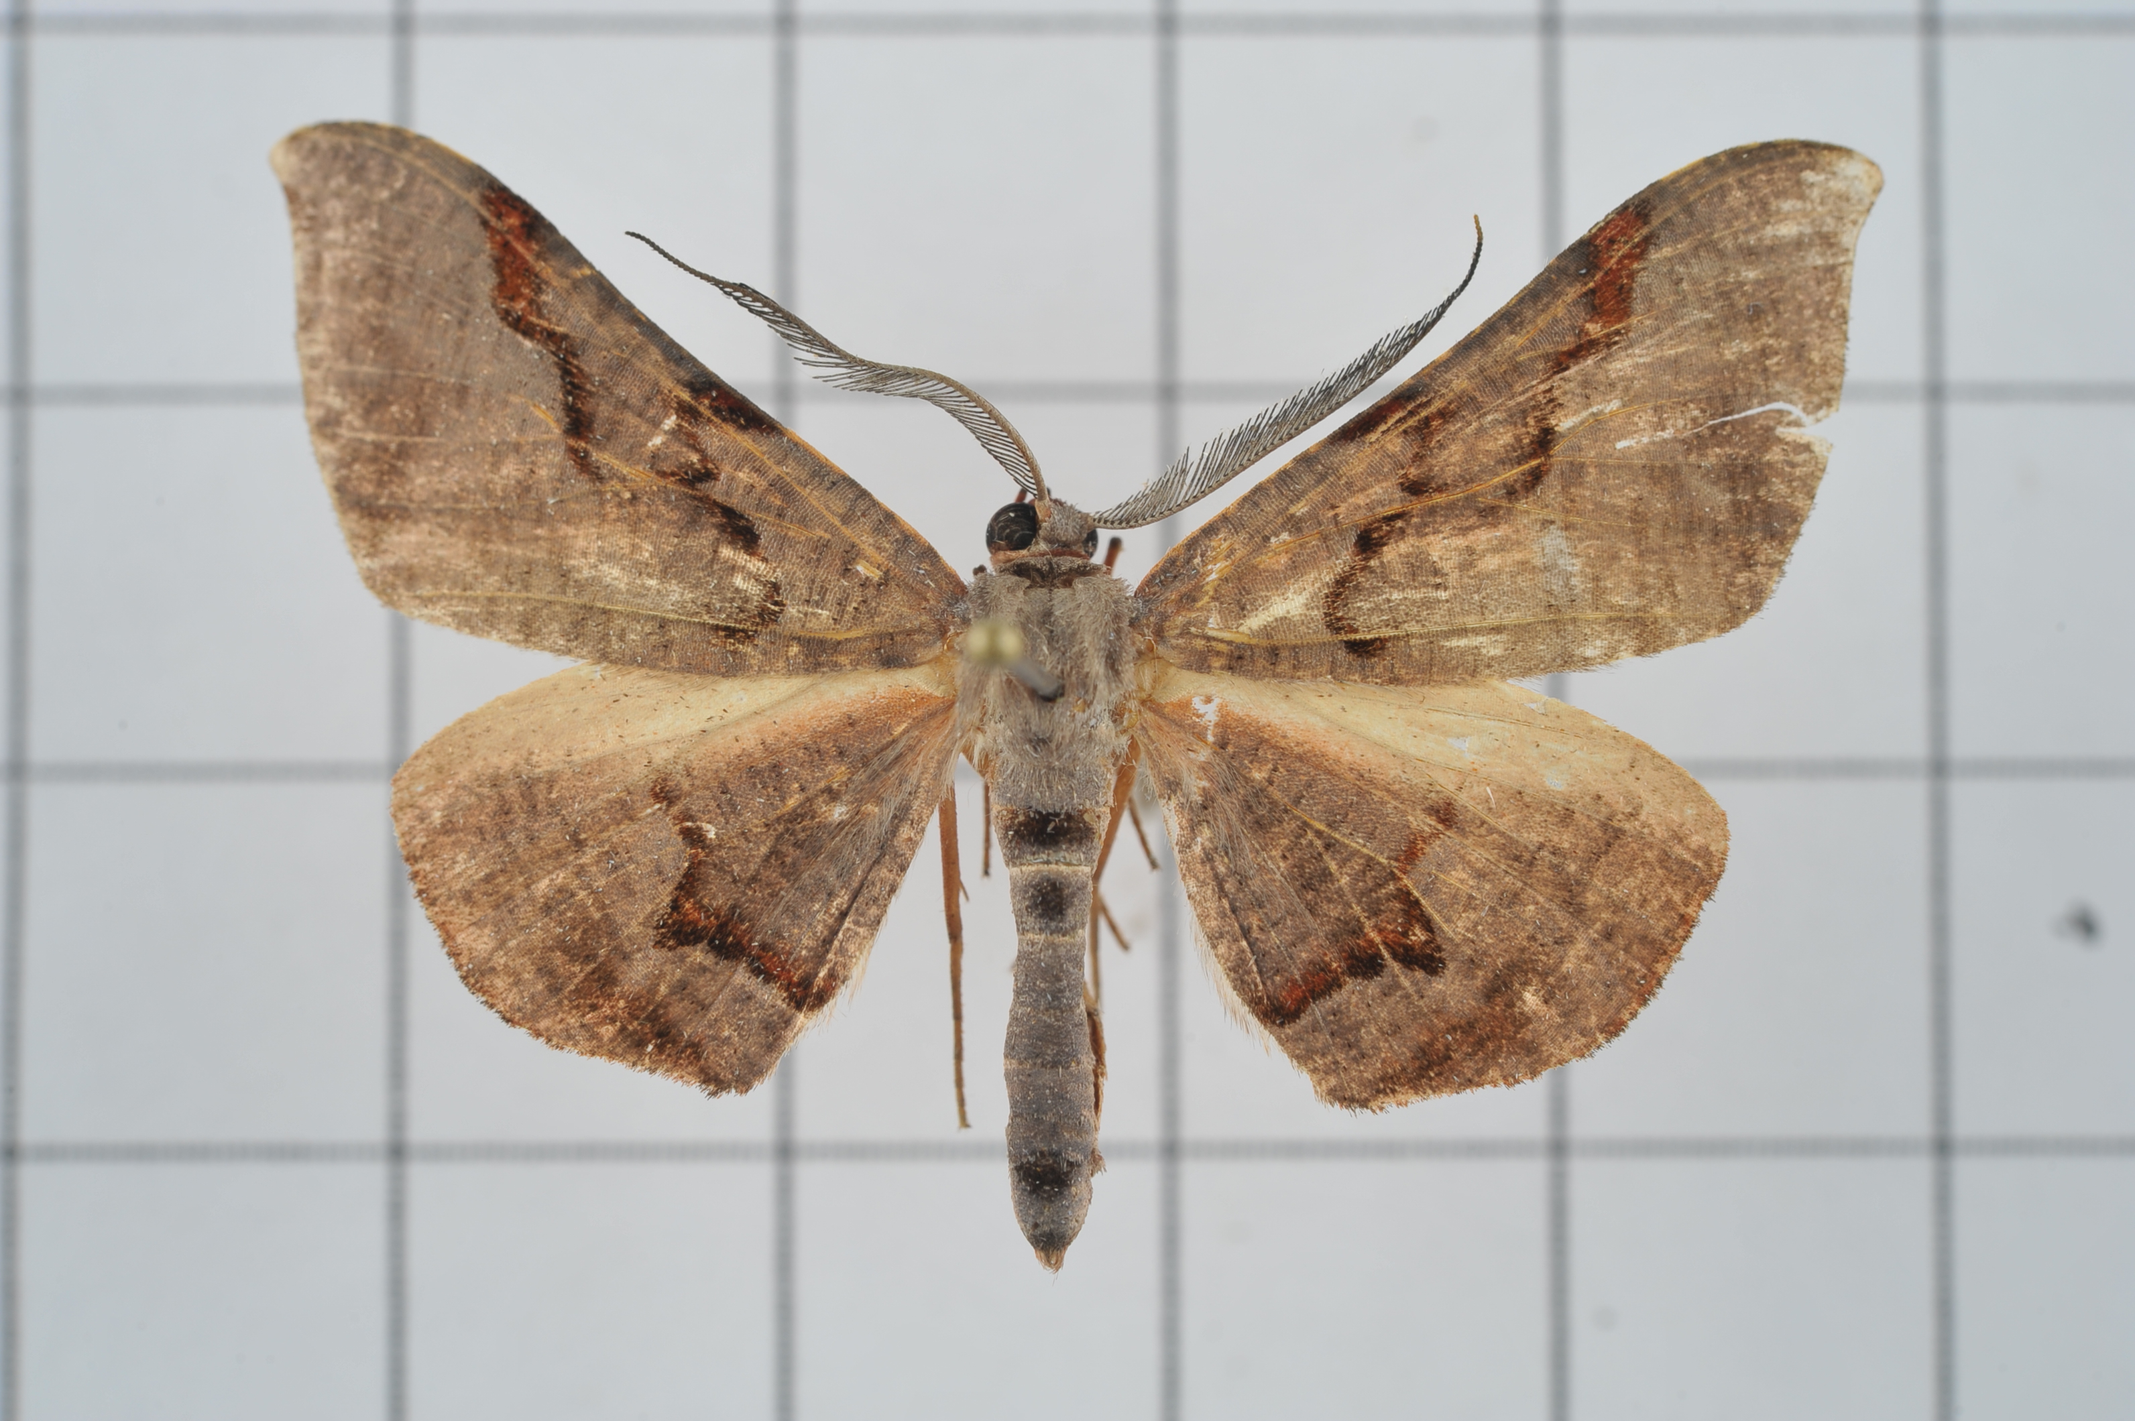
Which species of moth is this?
Hypochrosis baenzigeri
